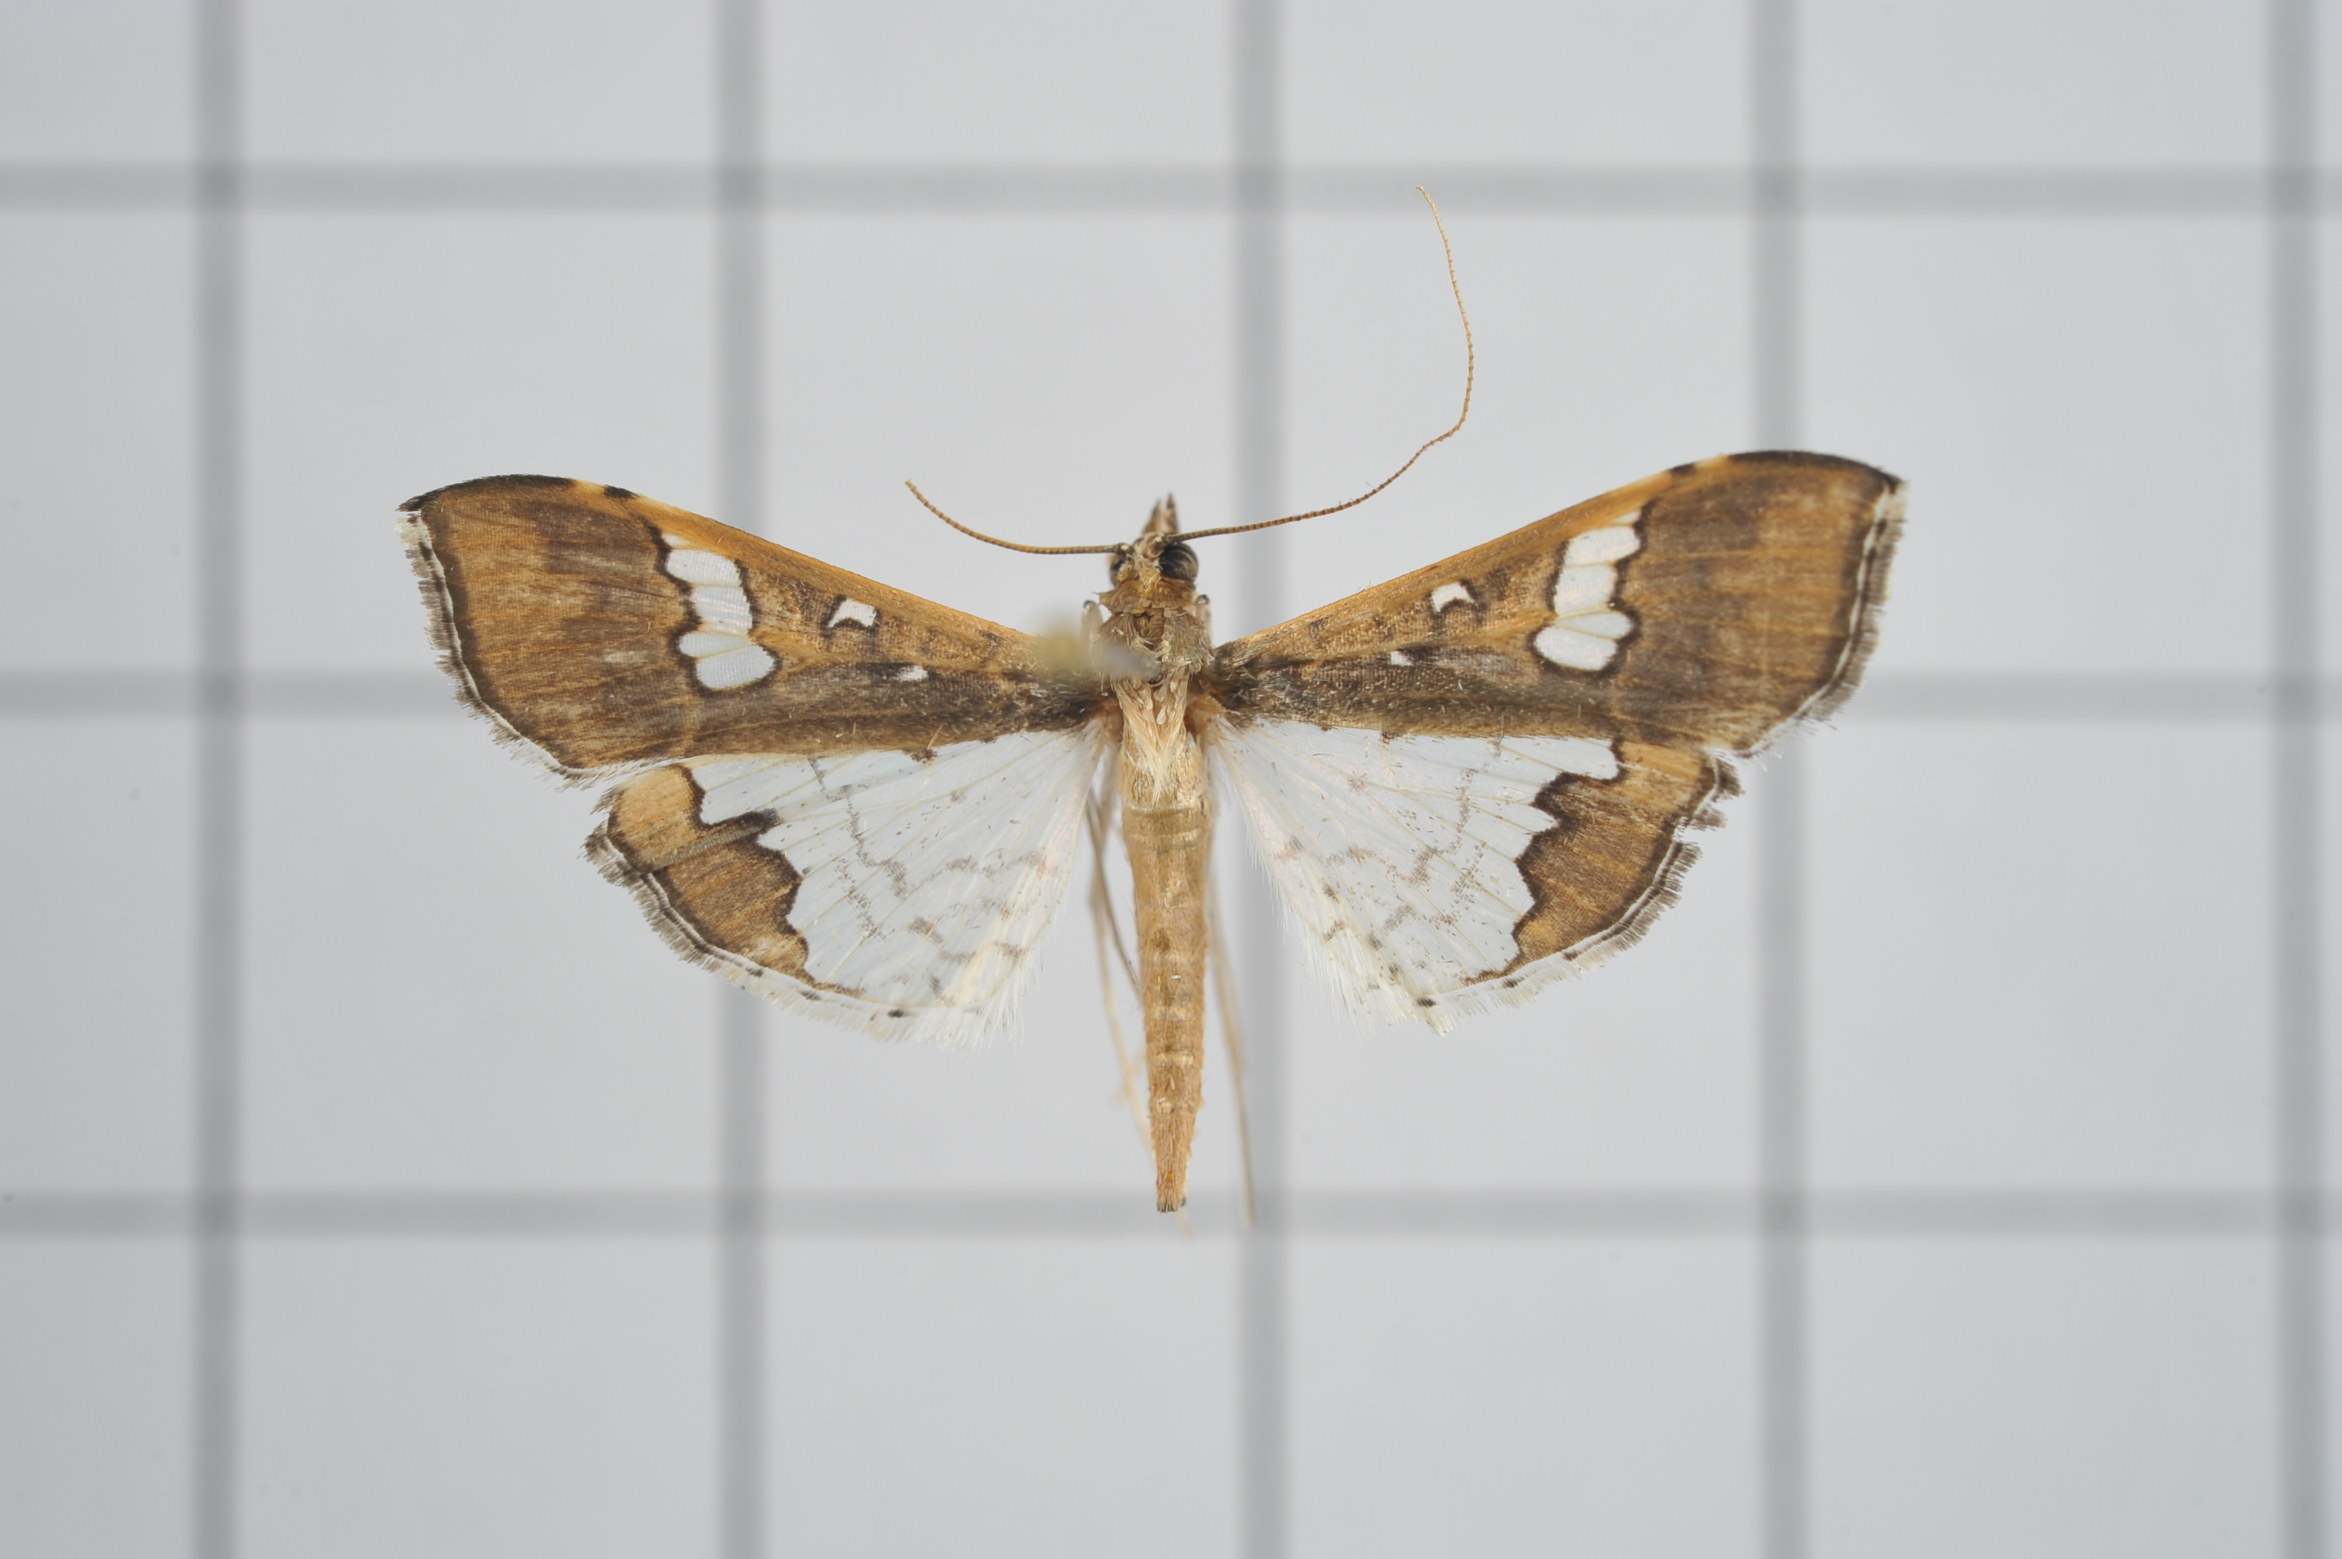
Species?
Maruca vitrata
